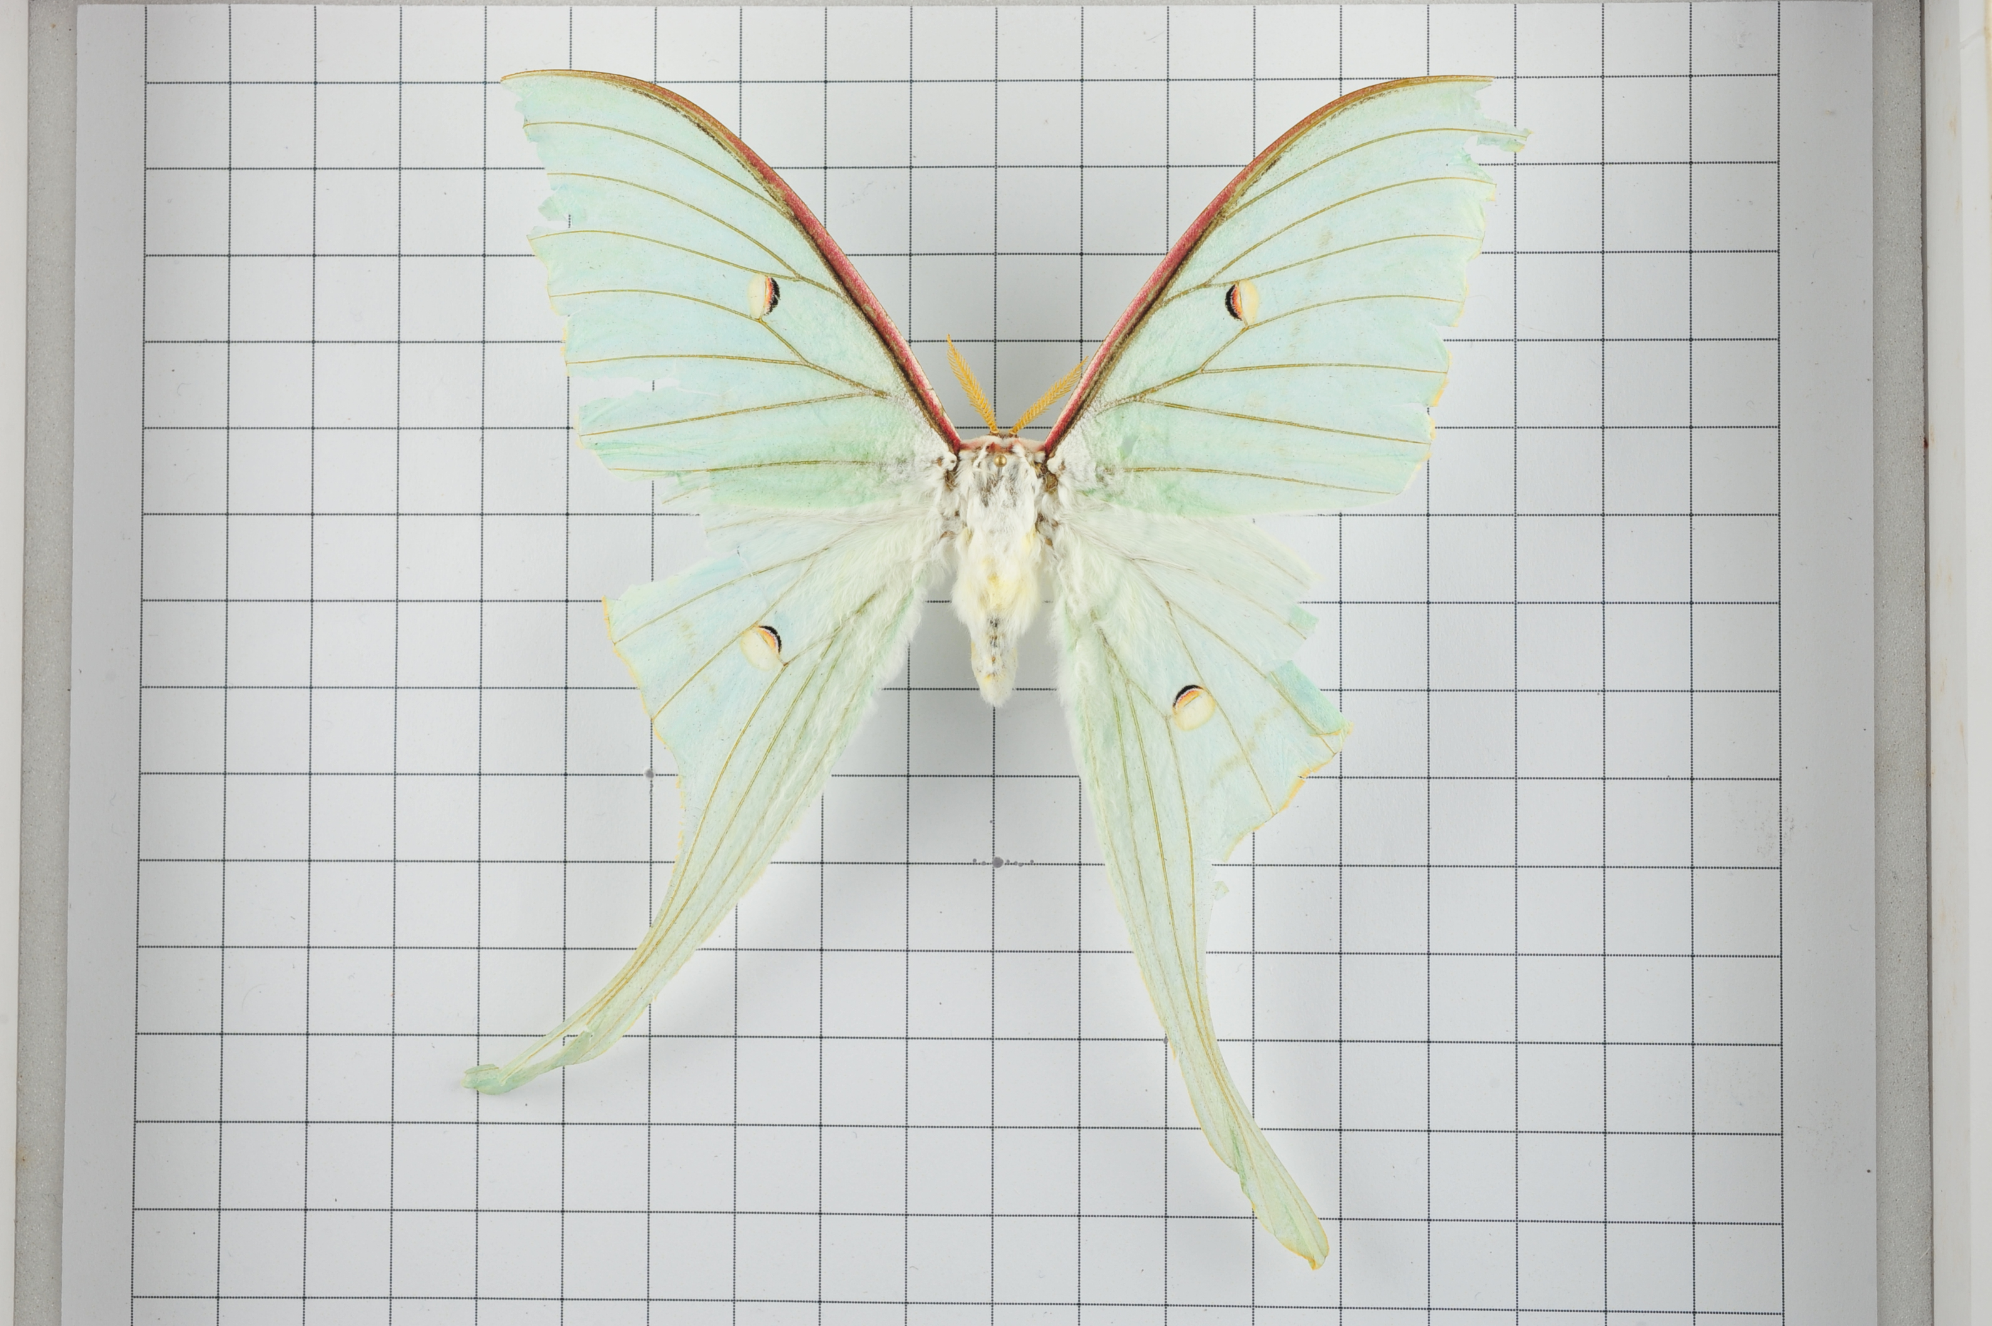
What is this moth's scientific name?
Actias ningpoana ningtaiwana
